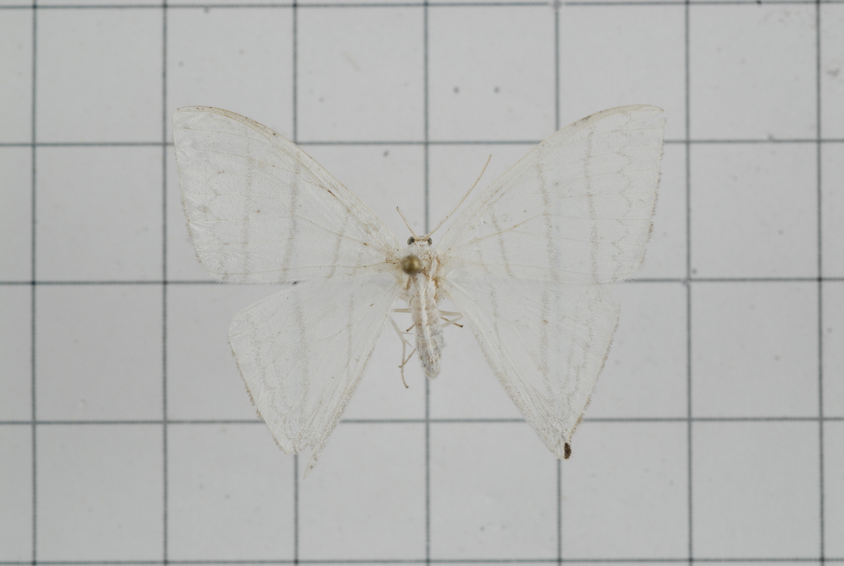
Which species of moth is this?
Ditrigona triangularia
